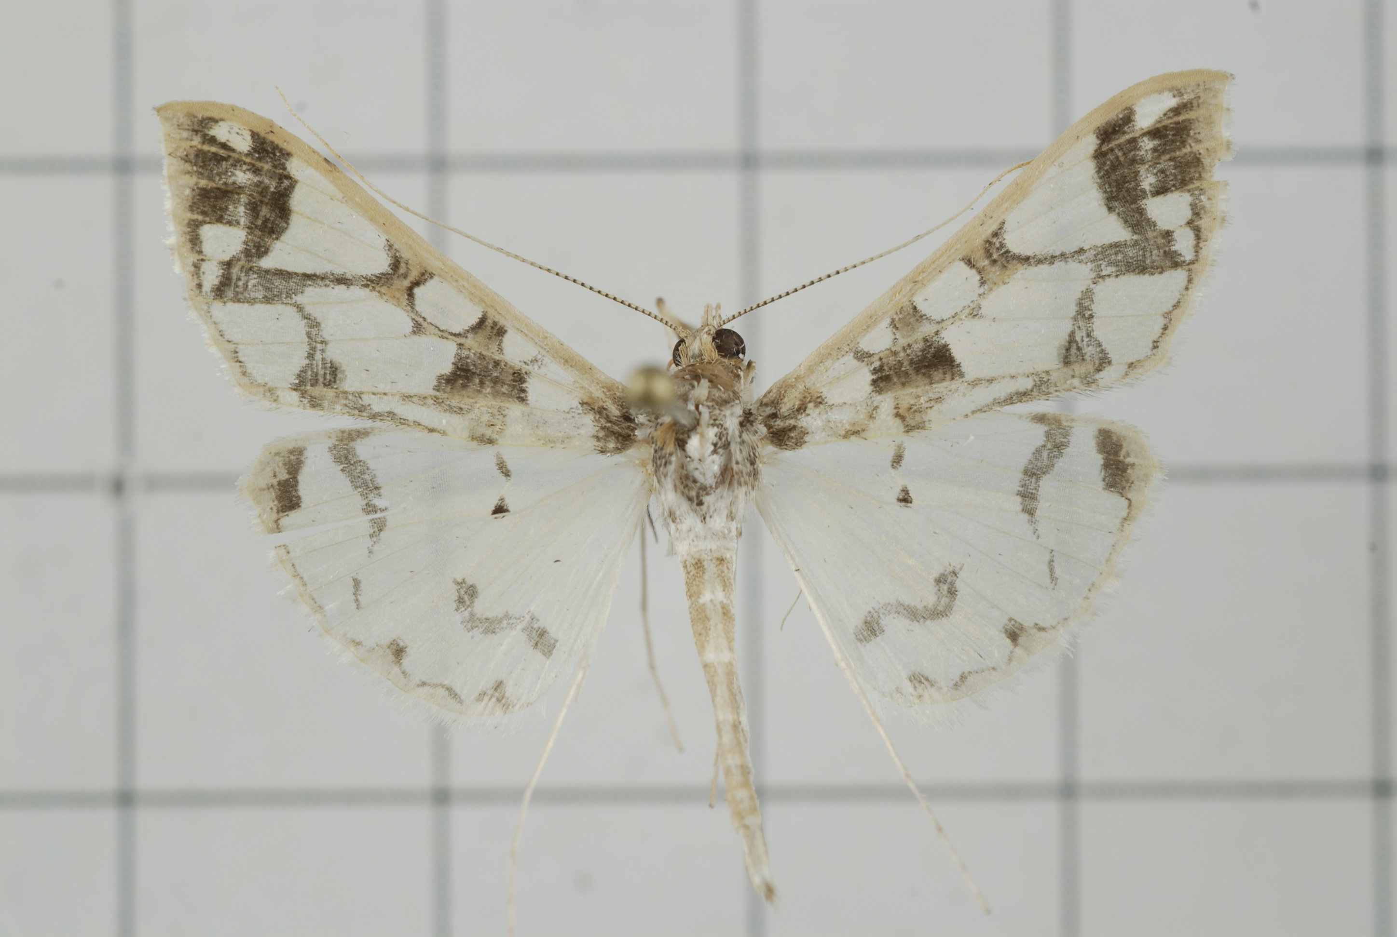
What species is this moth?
Polythlipta divaricata
